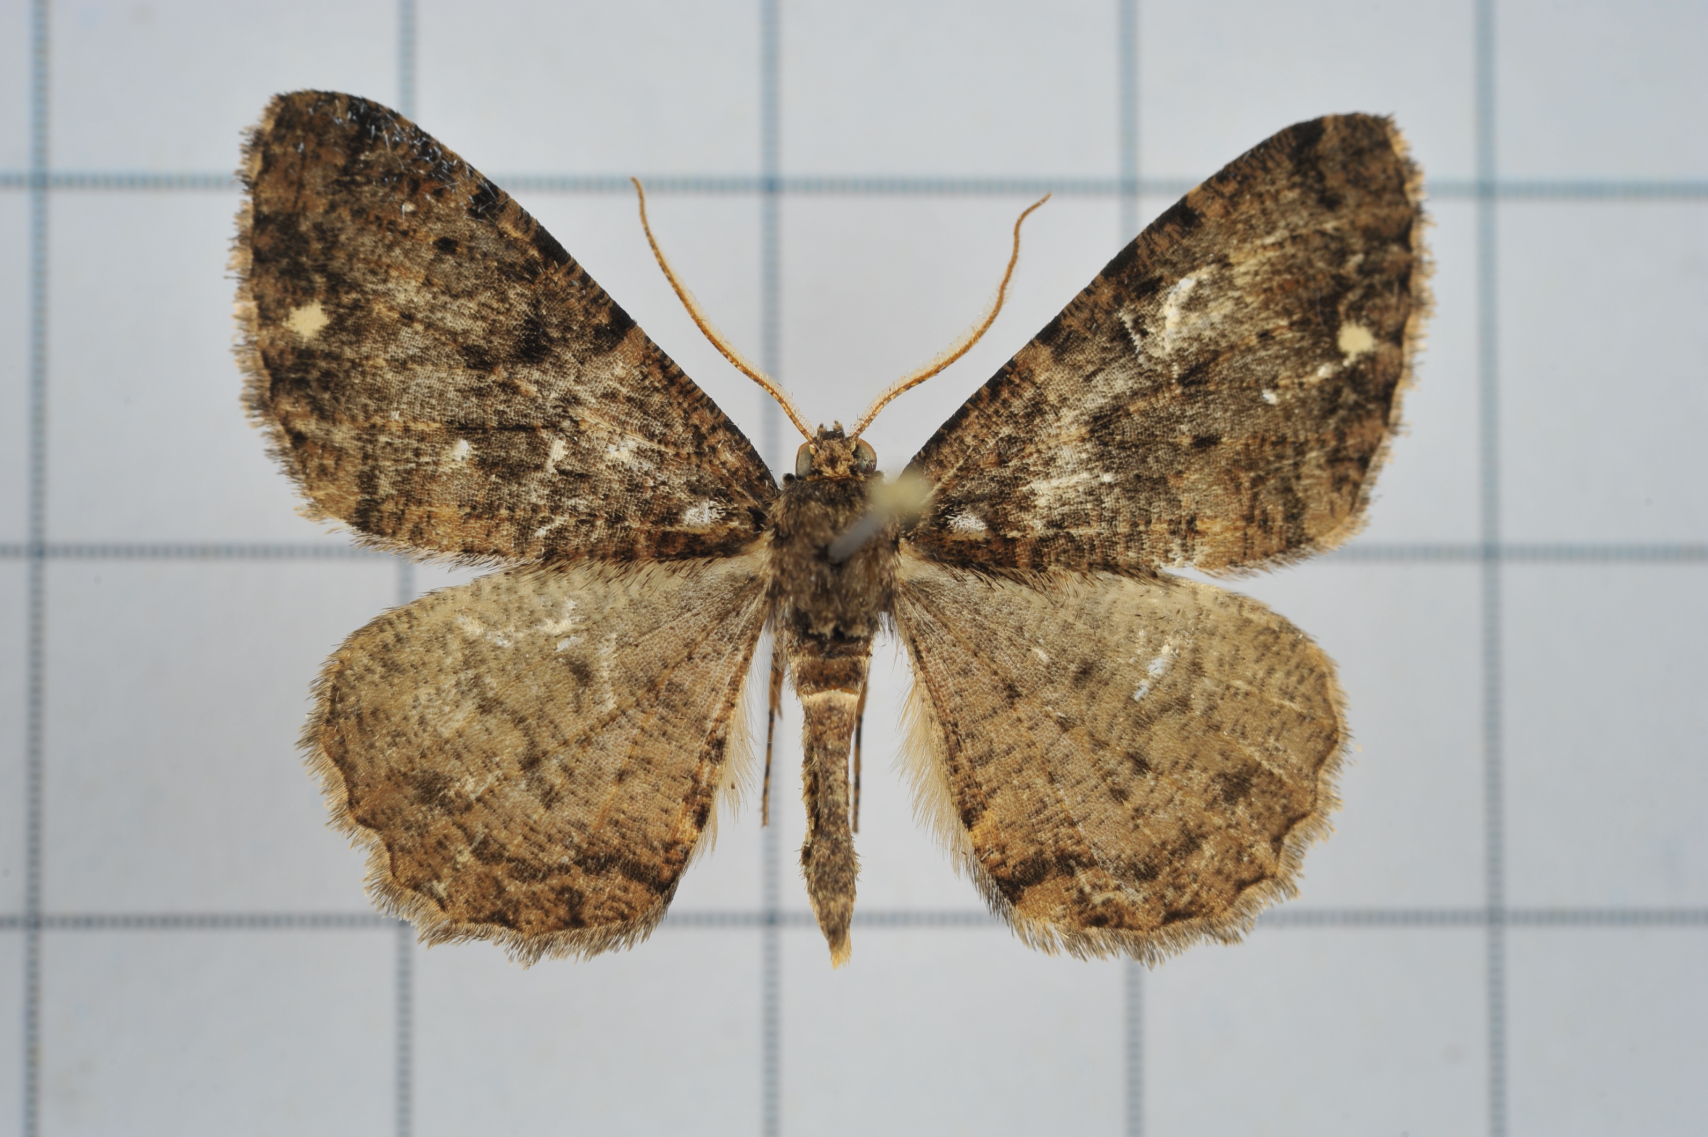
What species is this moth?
Parectropis subflava
